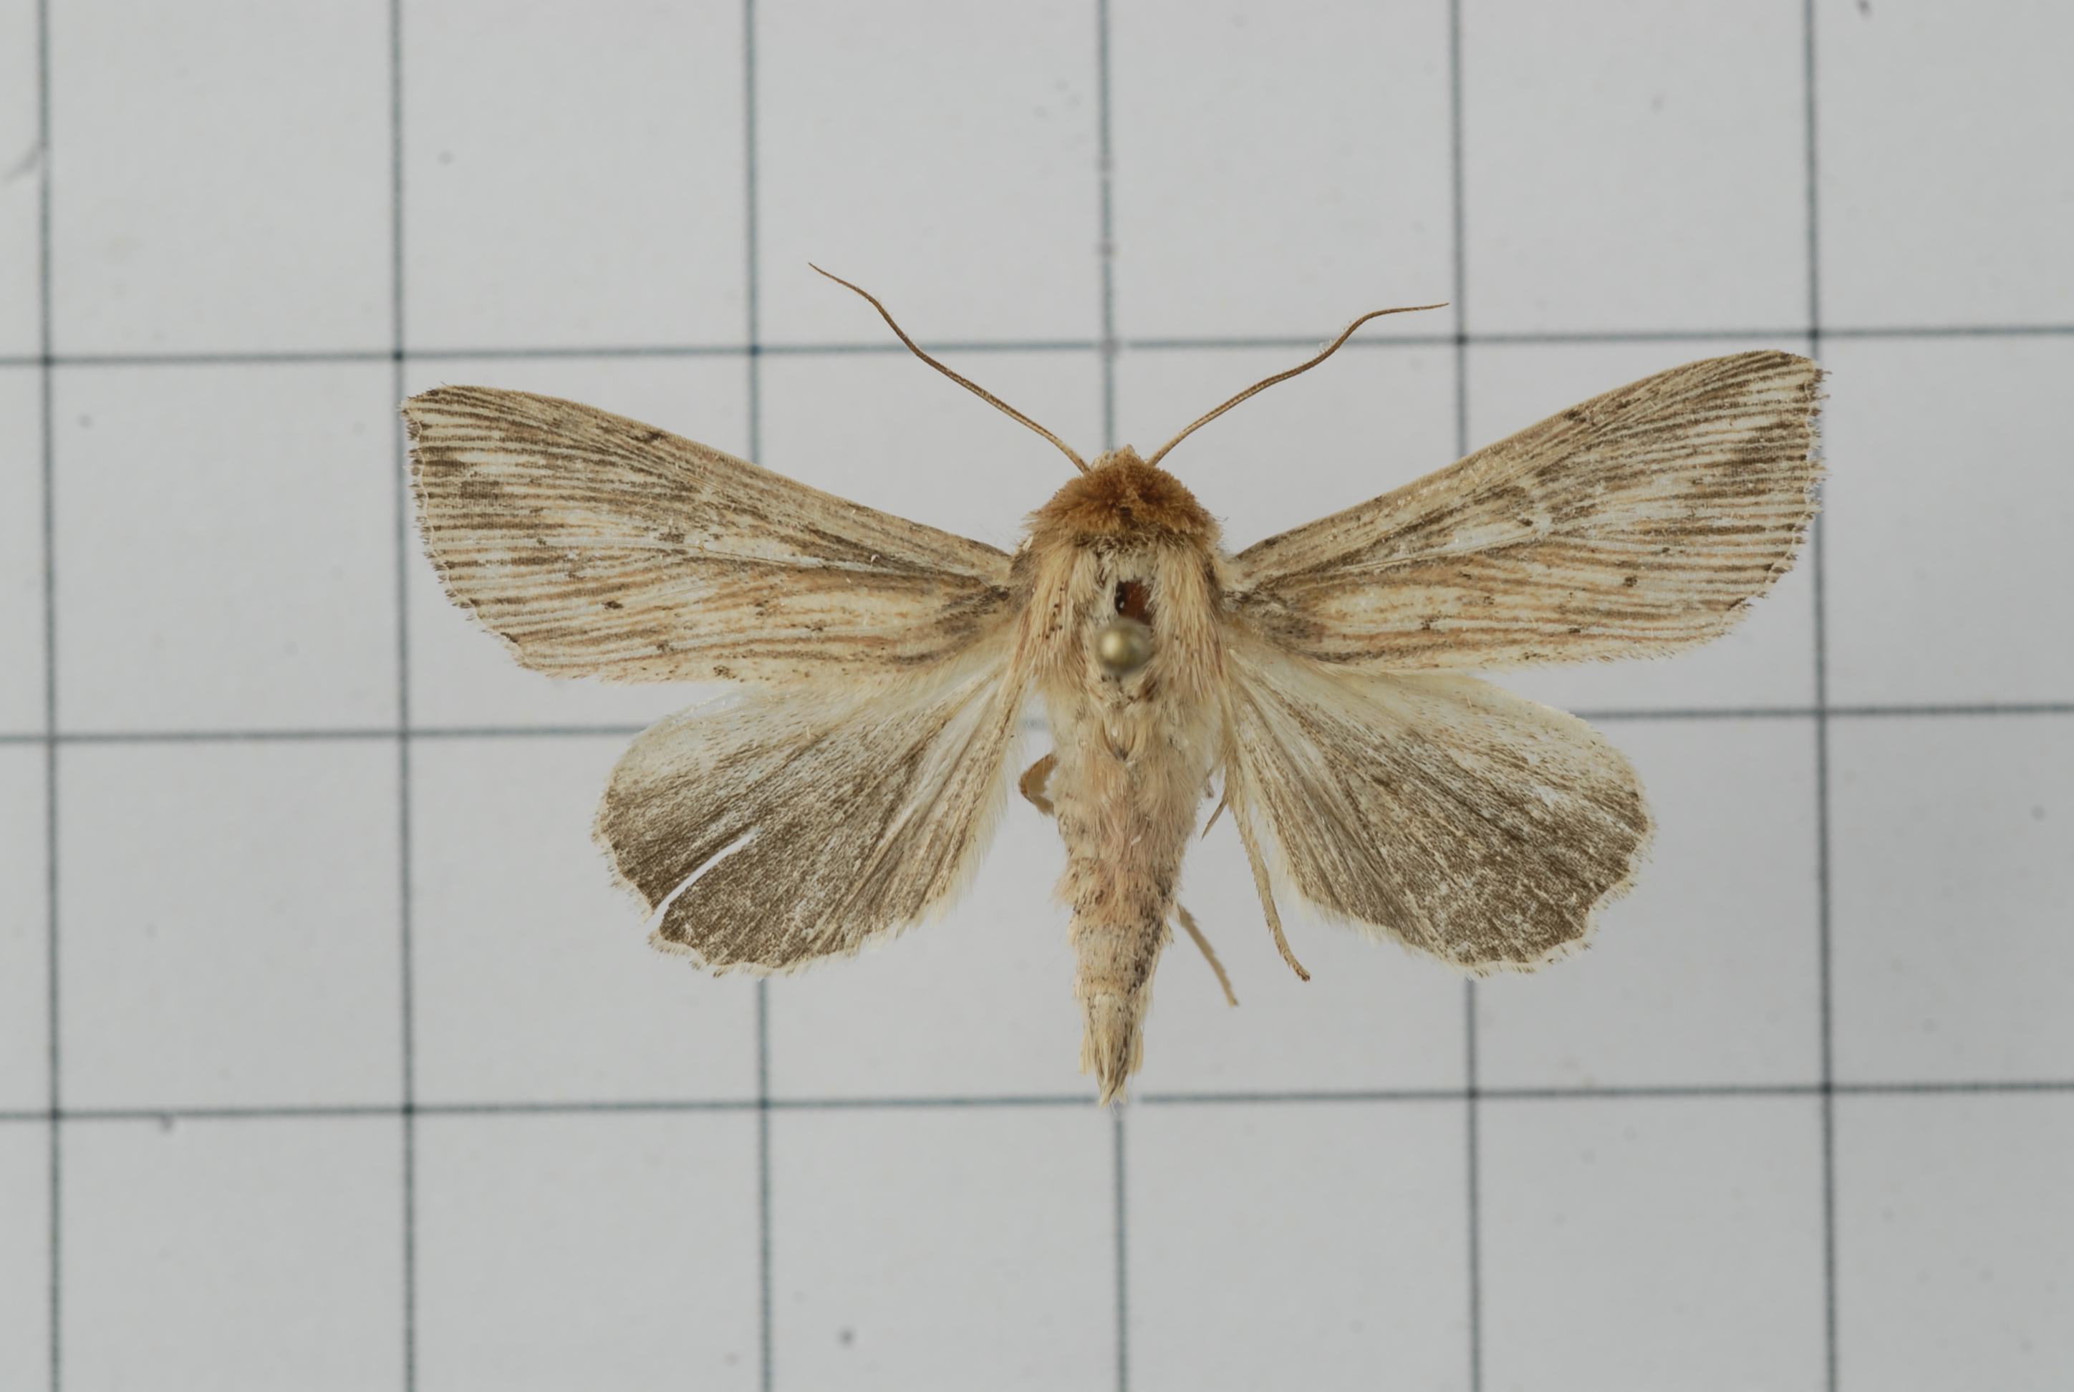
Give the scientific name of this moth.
Mythimna epieixelus
